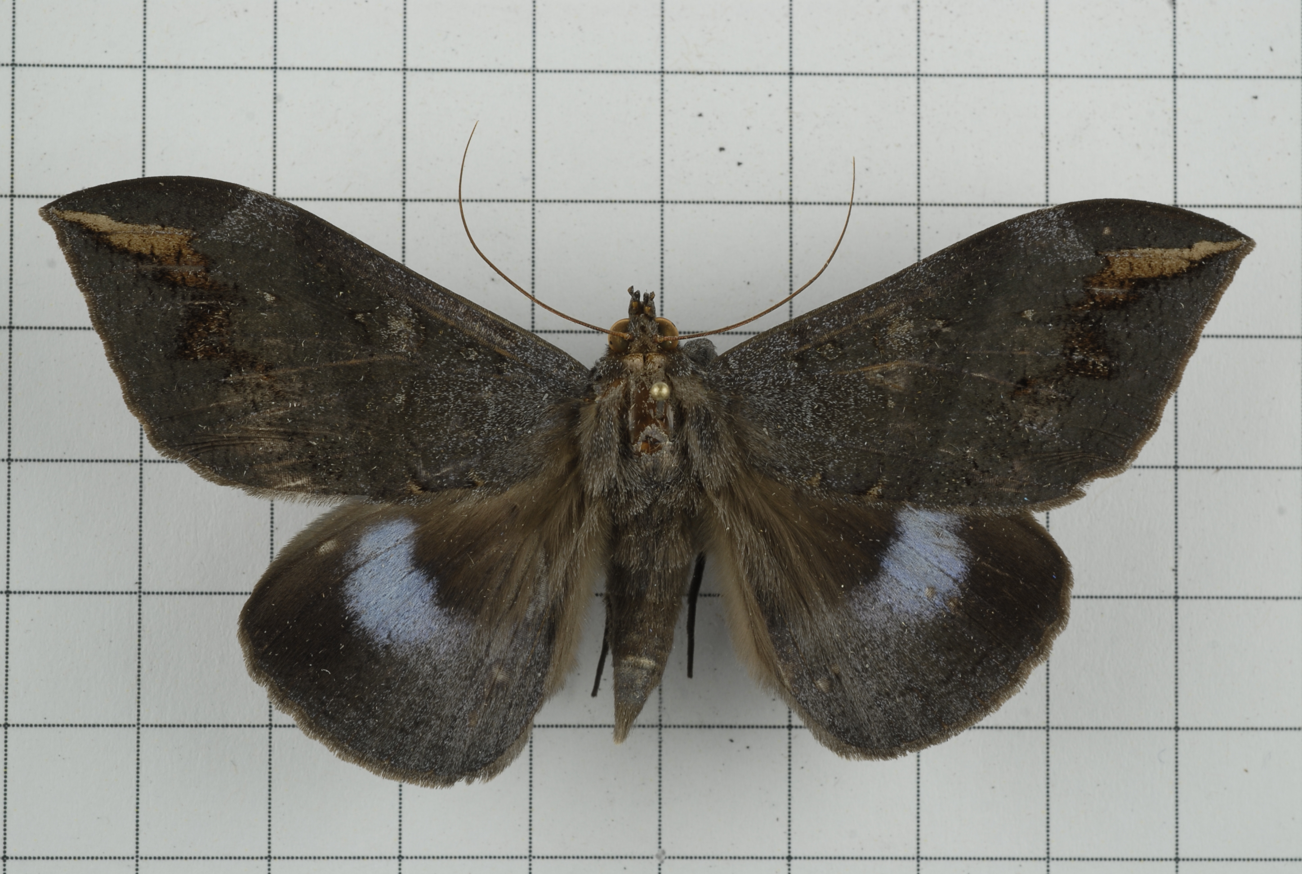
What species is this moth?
Ischyja ferrifracta
